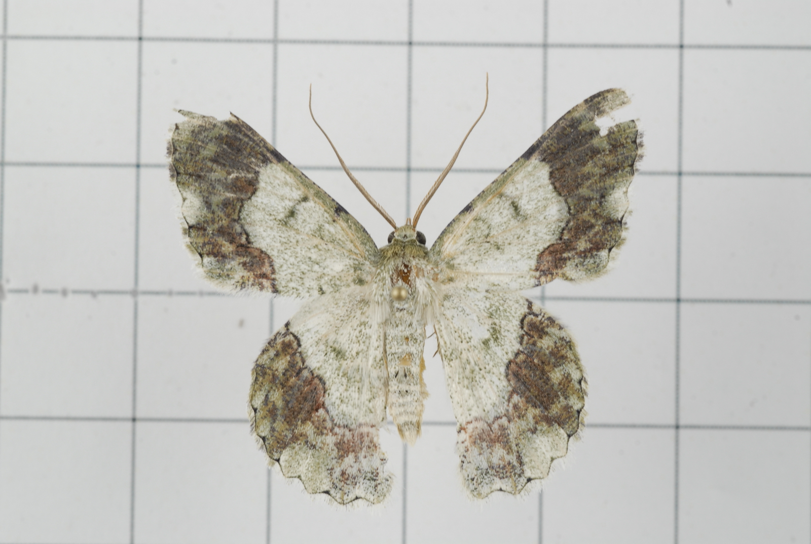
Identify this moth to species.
Pingasa ruginaria pacifica
